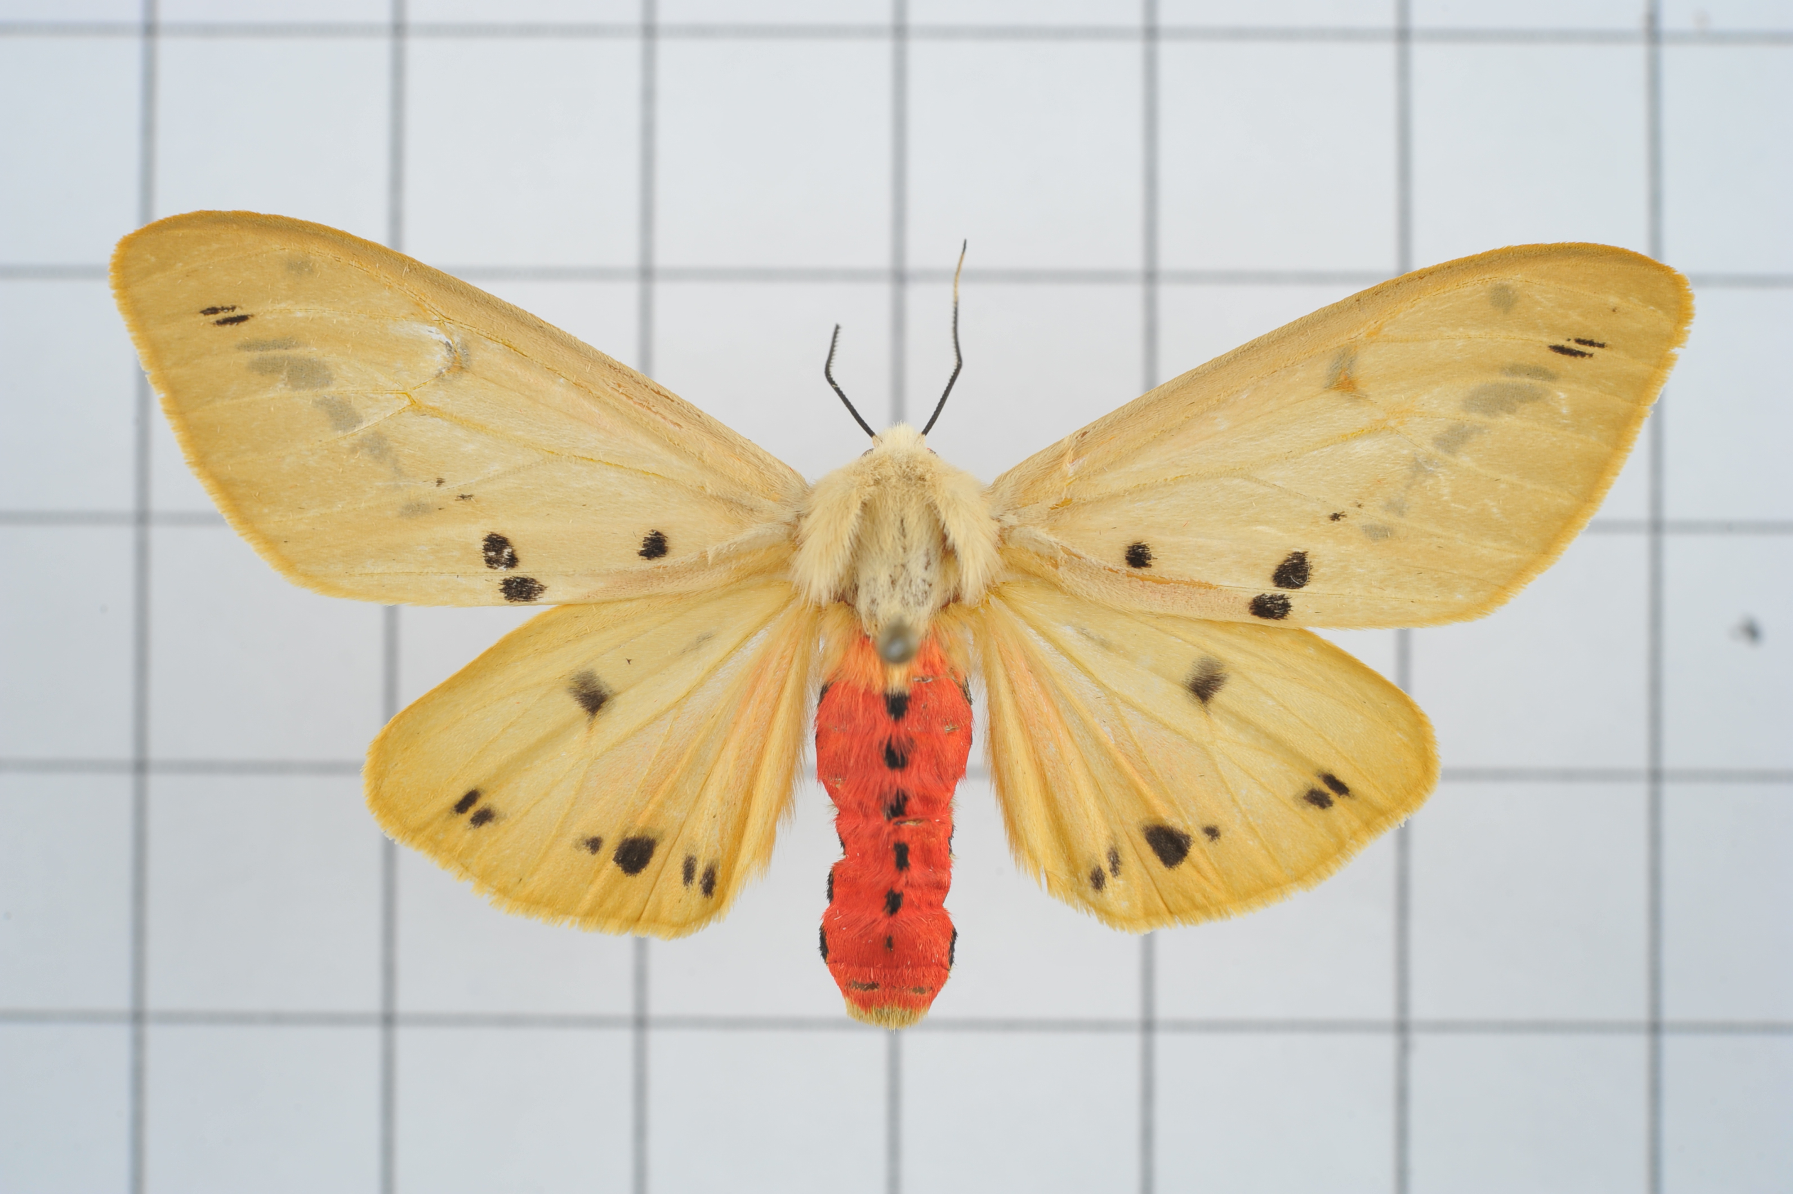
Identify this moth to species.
Spilarctia nydia werneri
